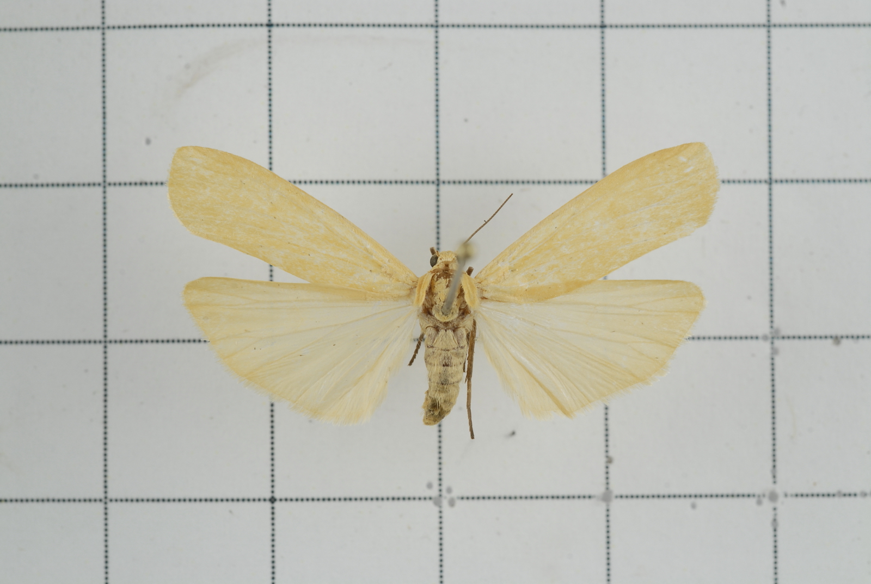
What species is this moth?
Katha magnata magnata
